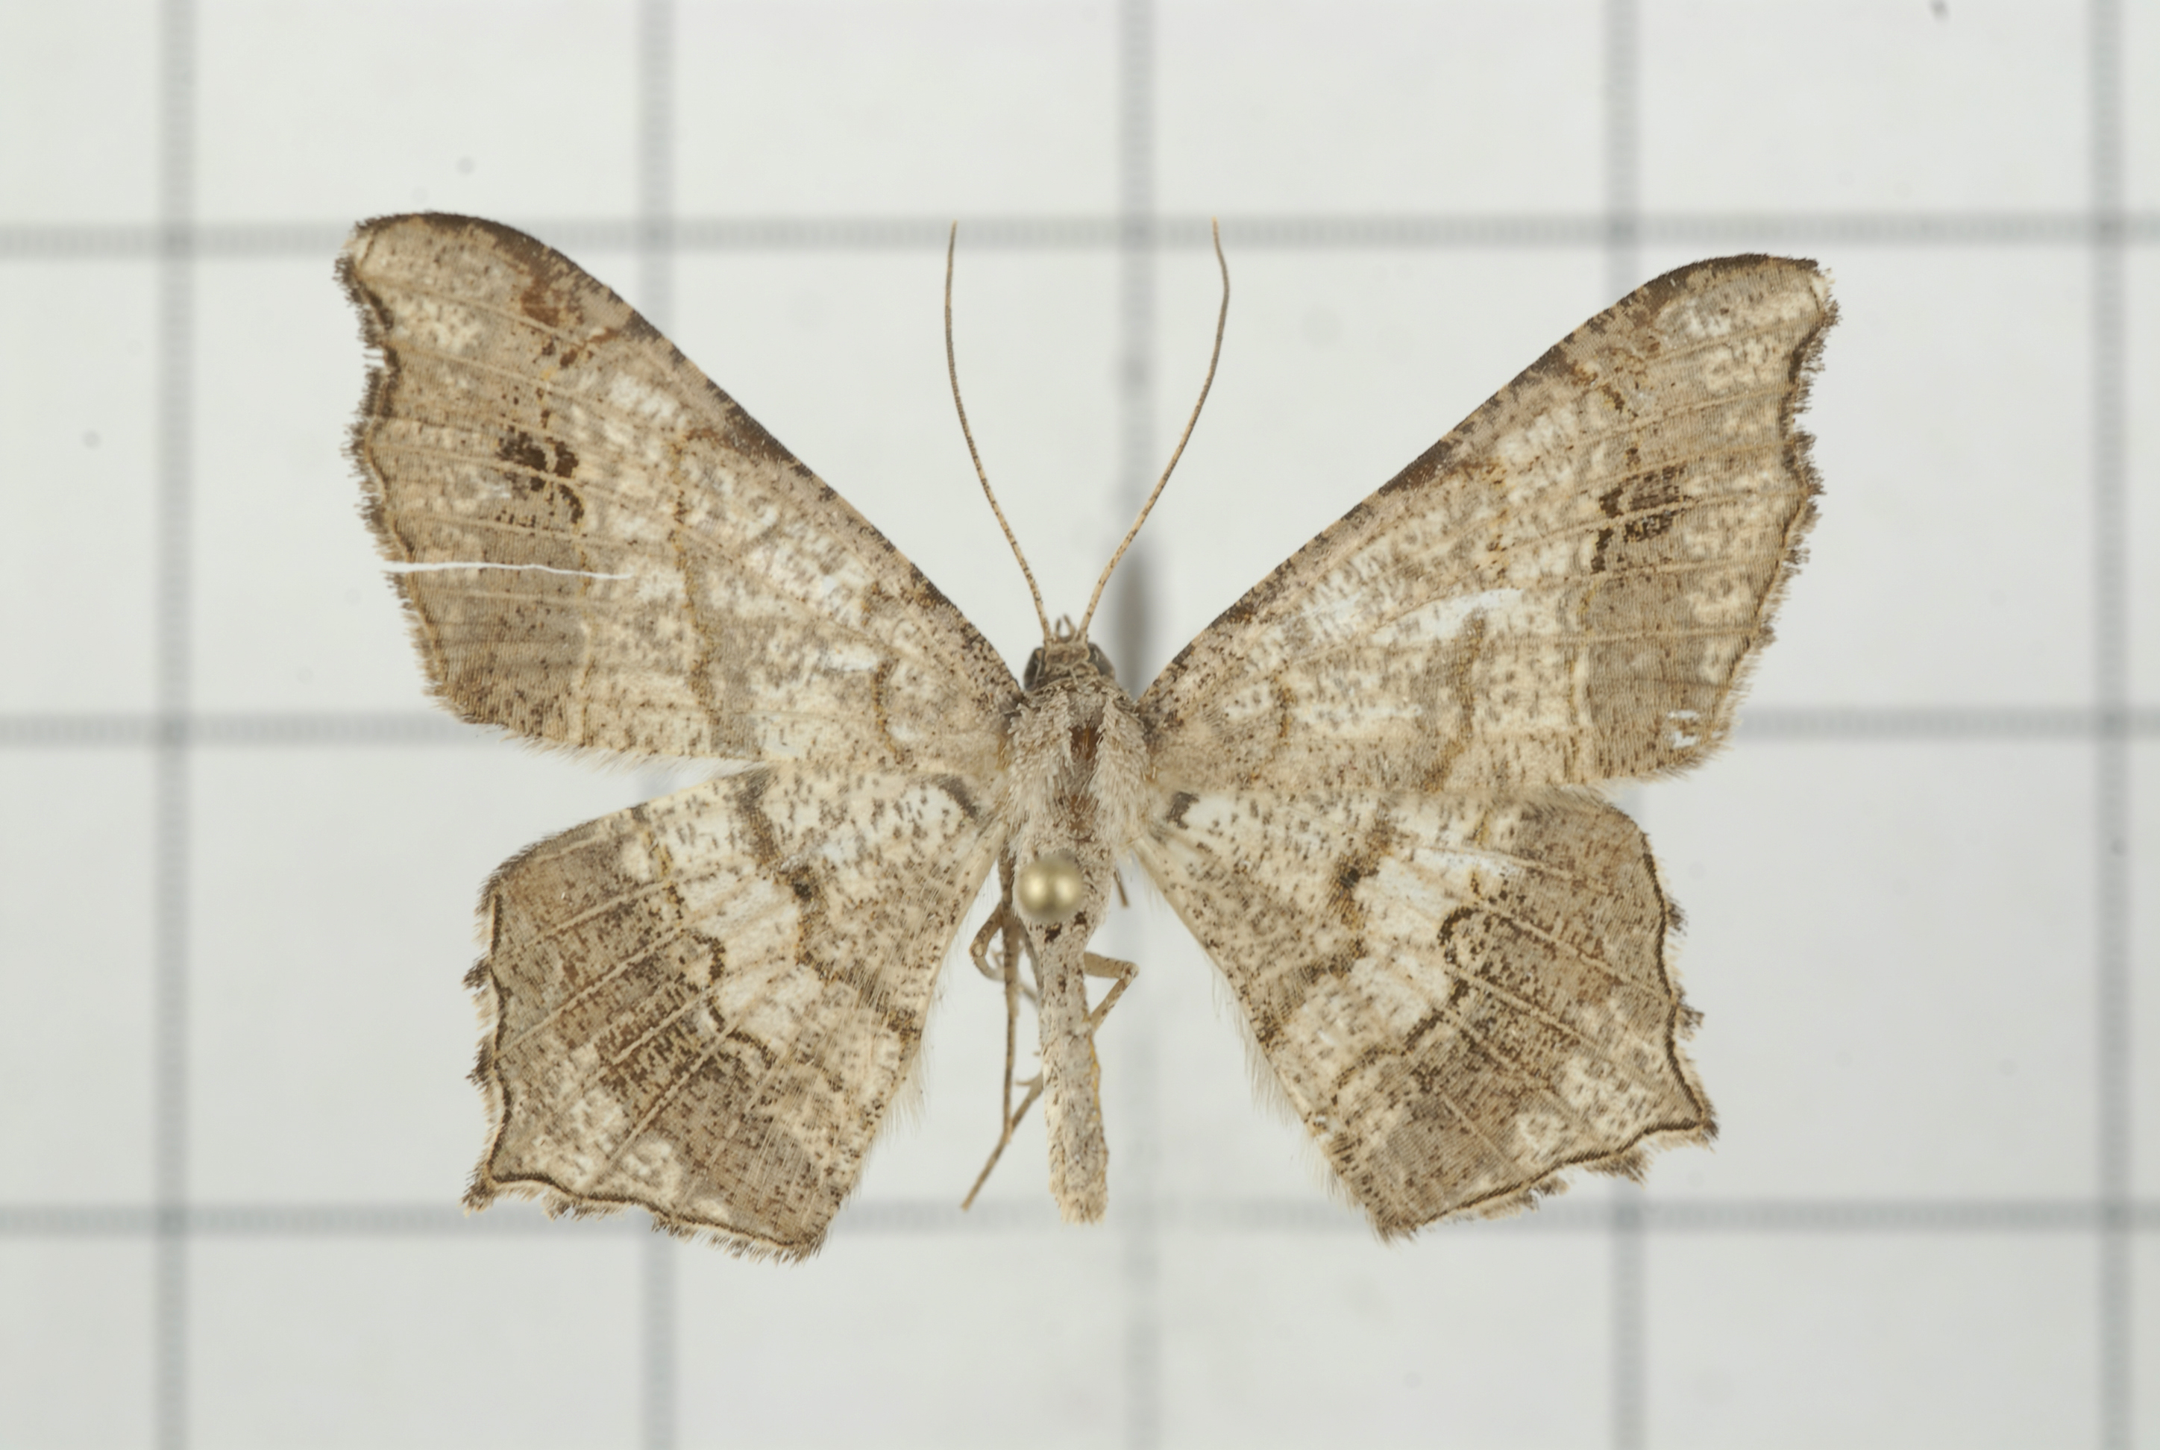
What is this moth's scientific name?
Chiasmia emersaria
